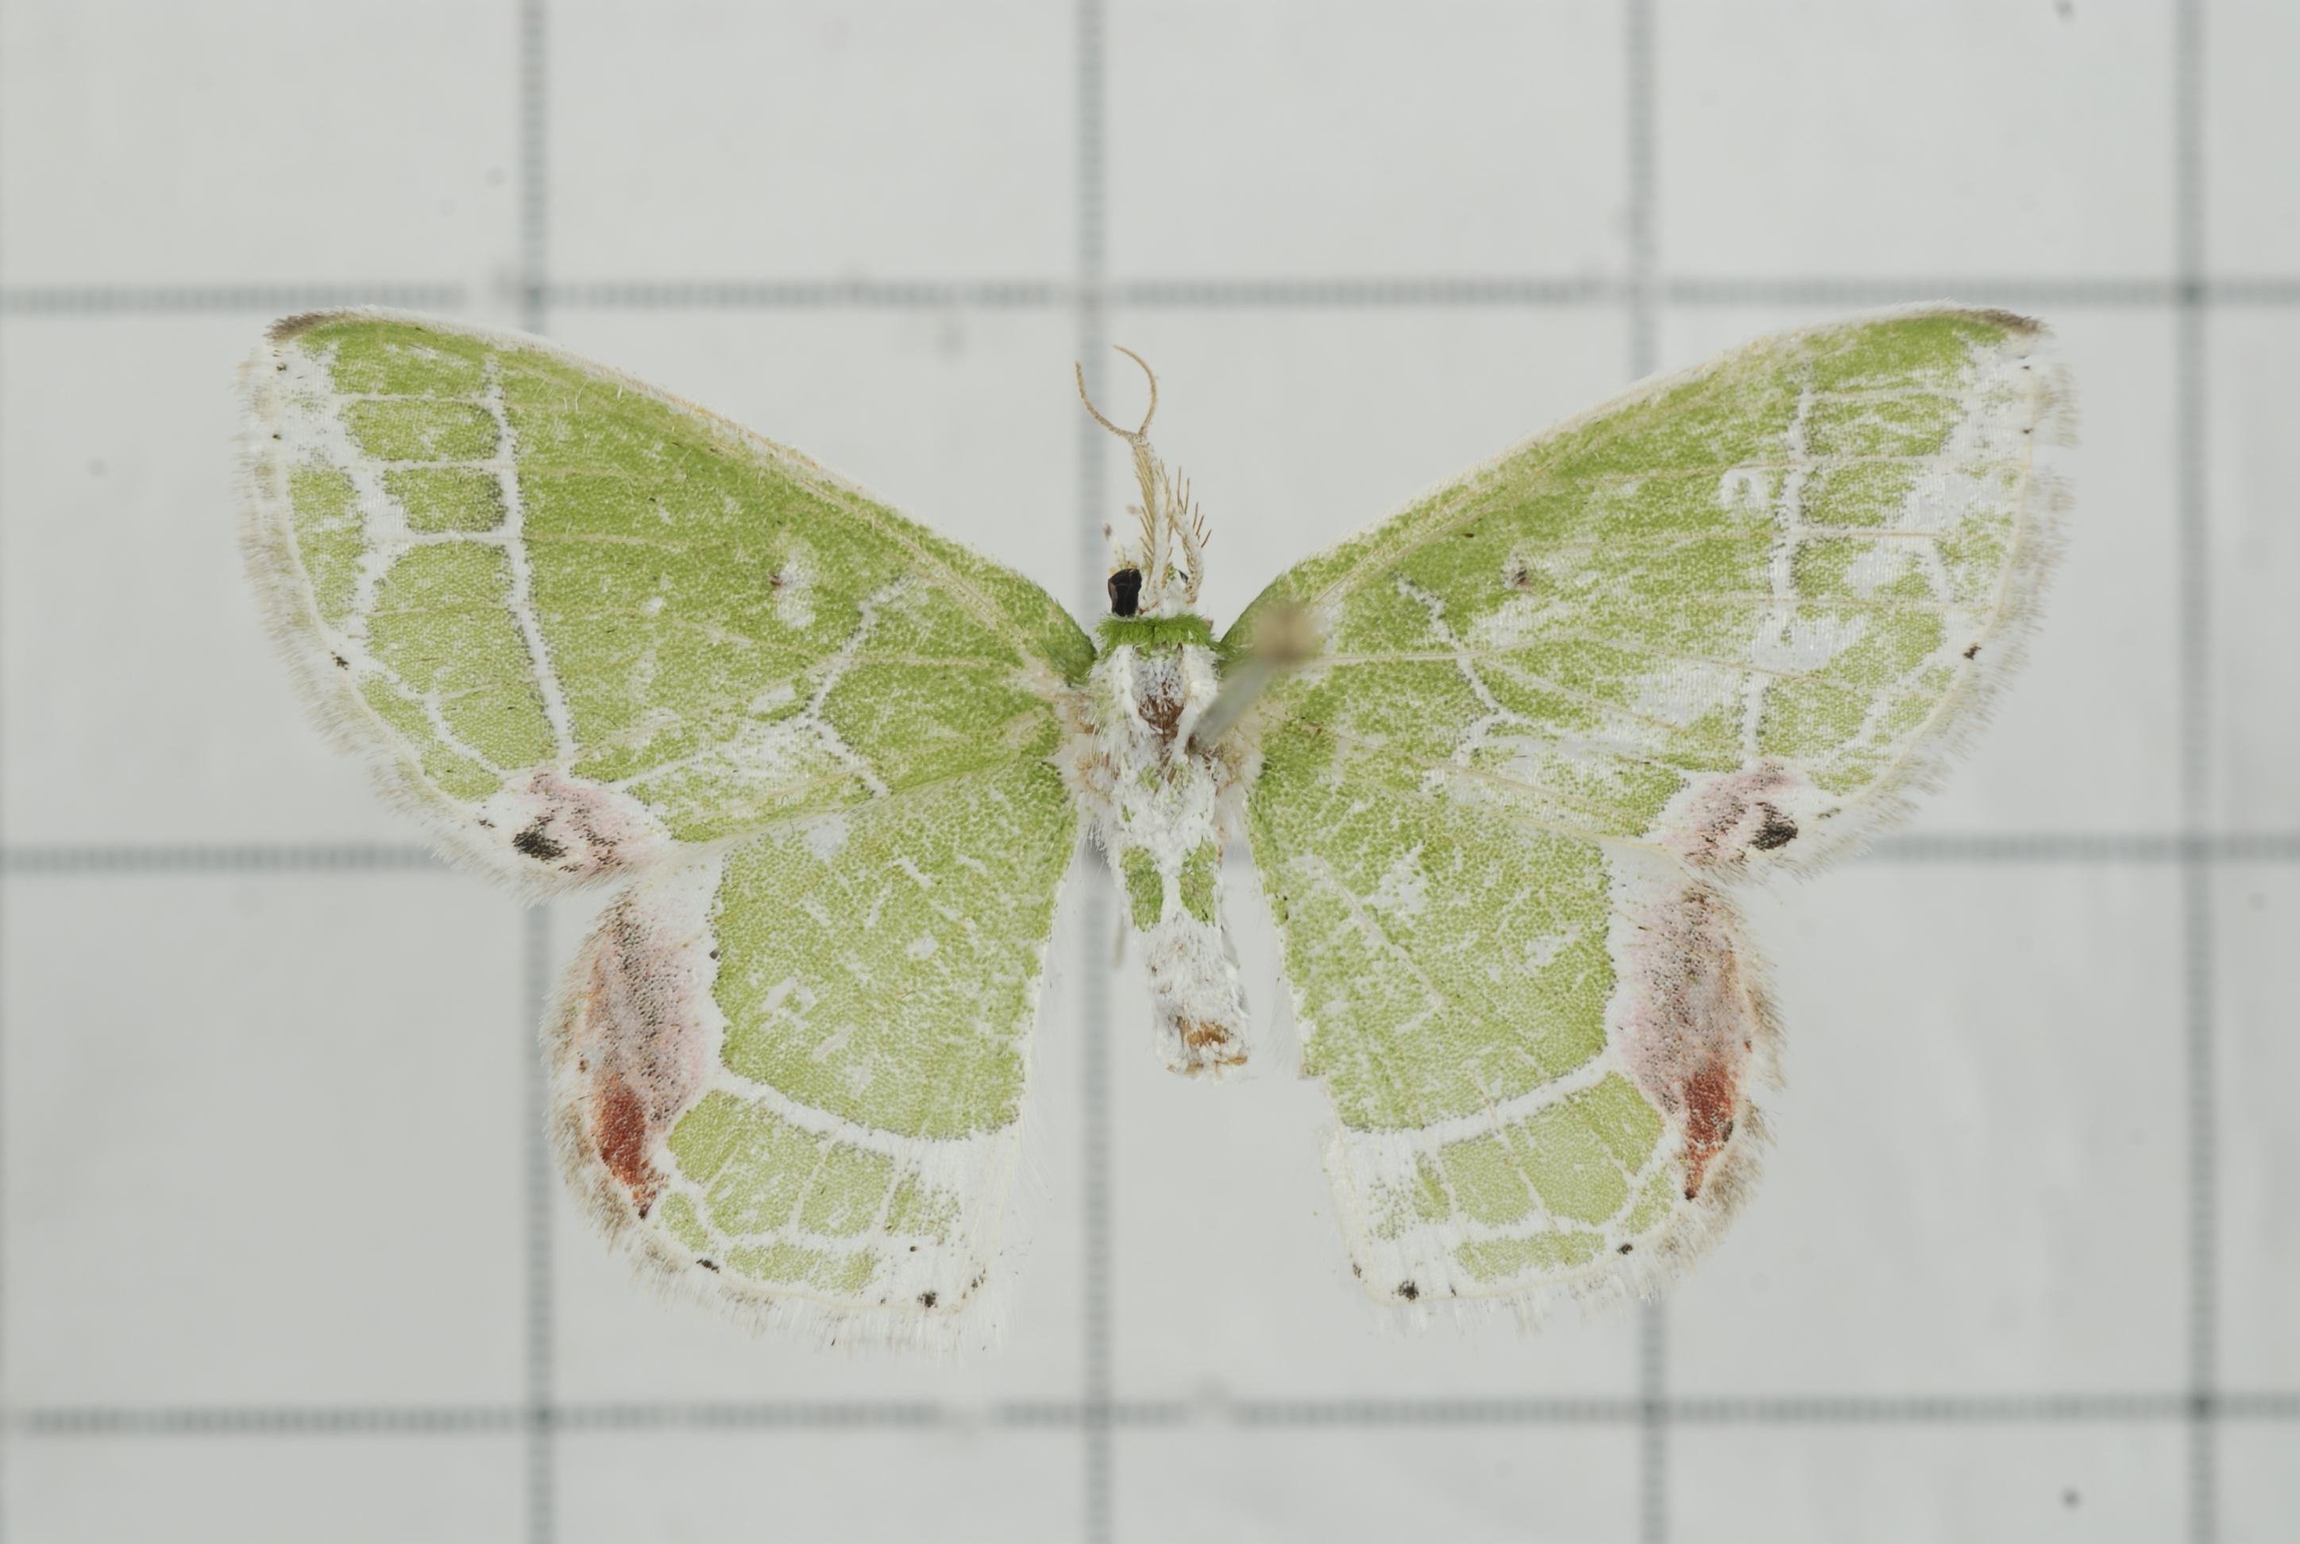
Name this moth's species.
Protuliocnemis castalaria castalaria
